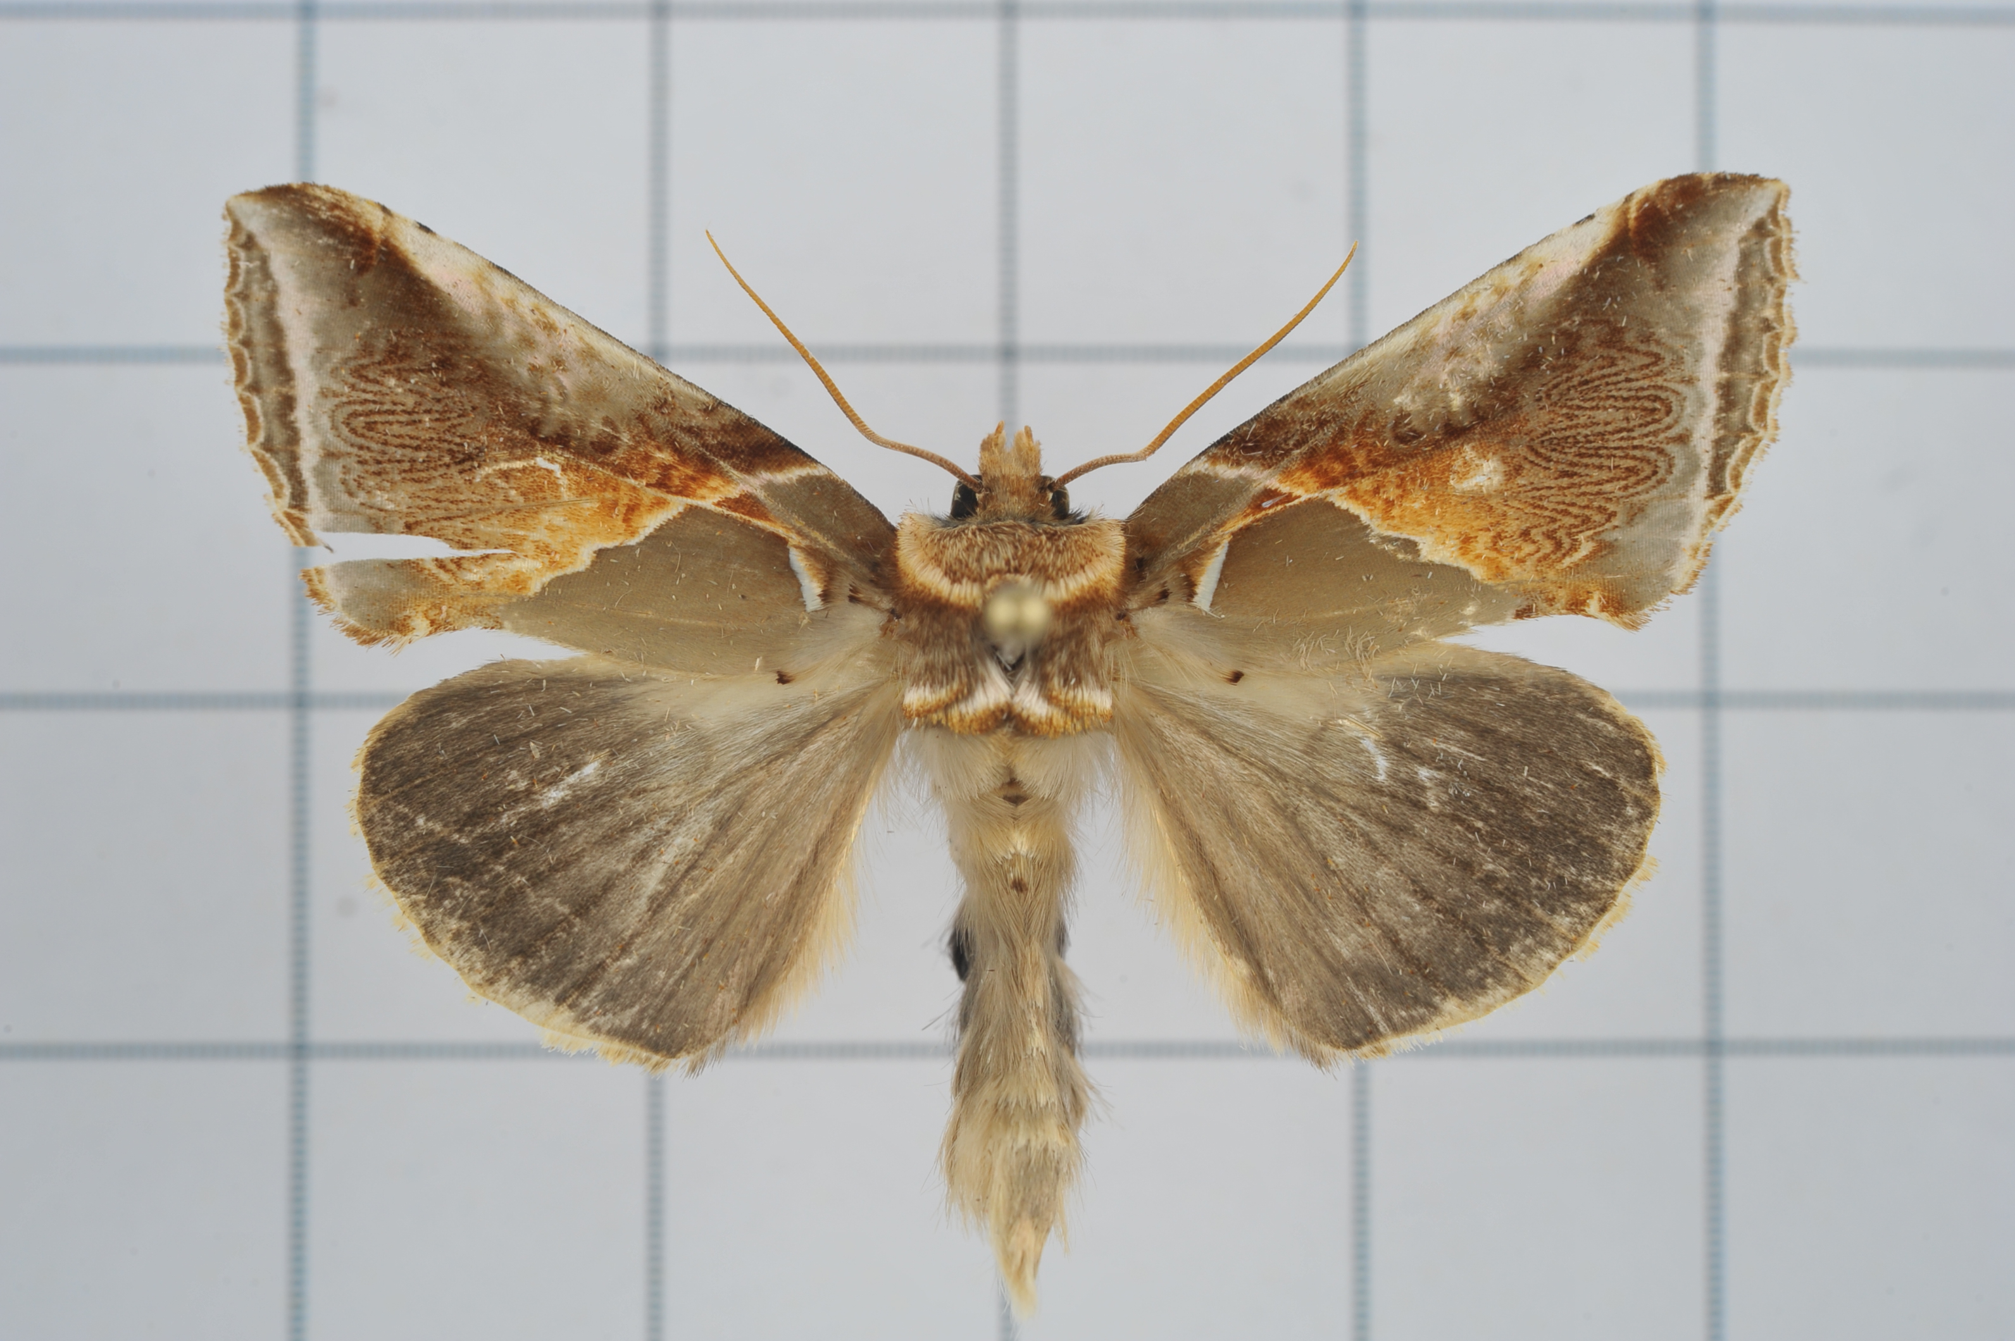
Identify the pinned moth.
Habrosyne indica formosana
